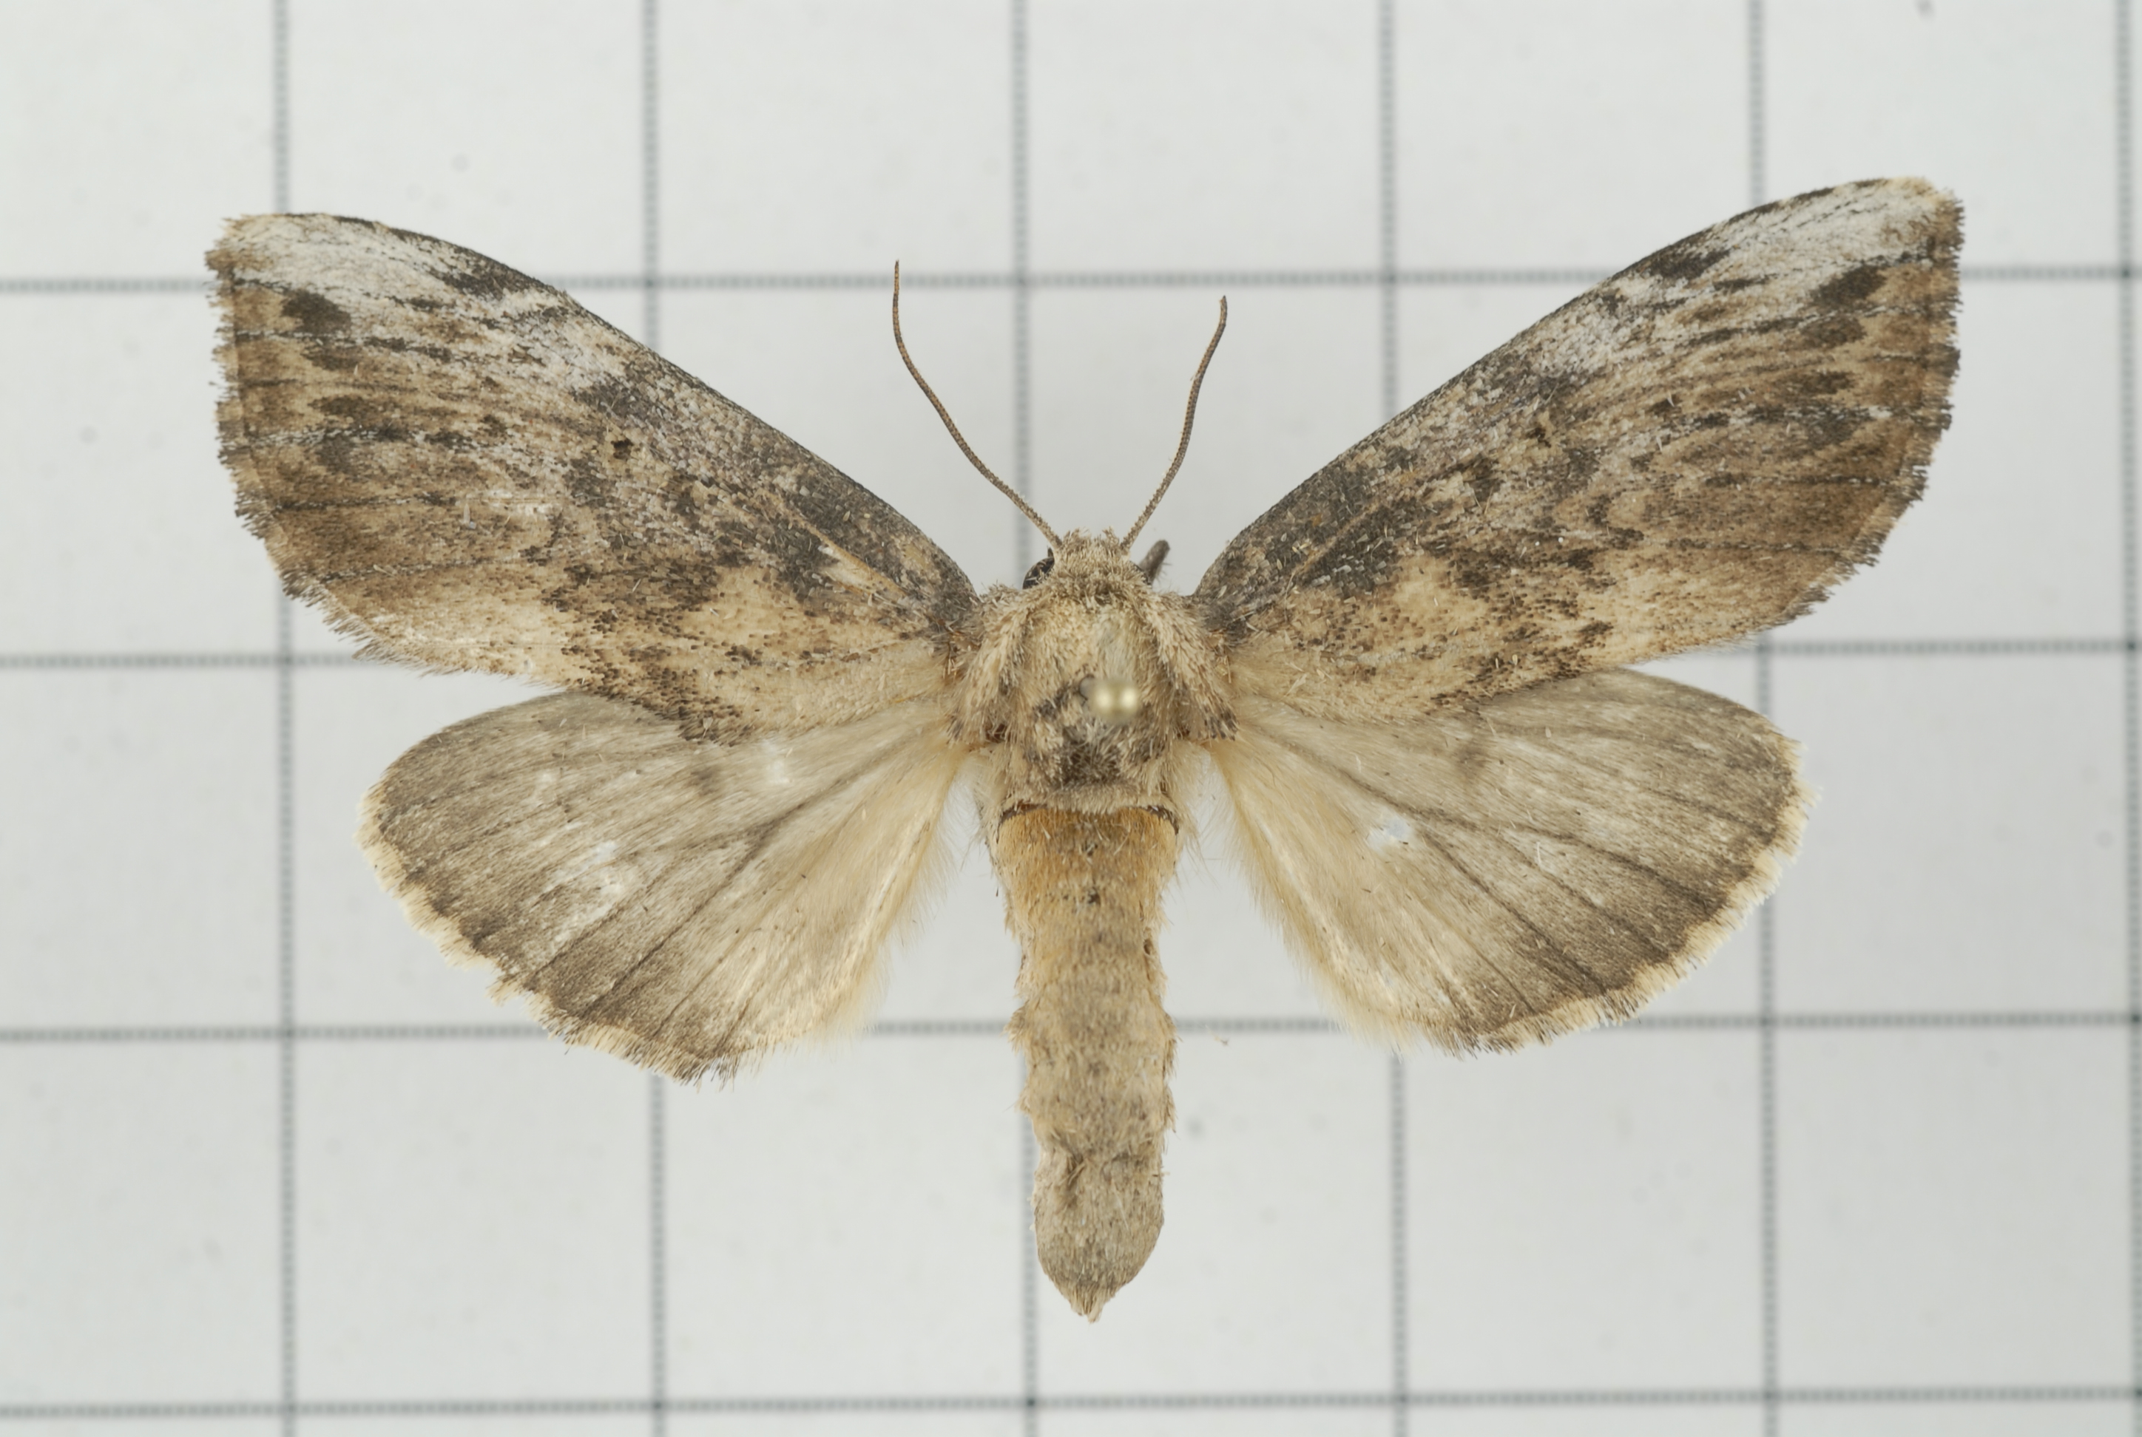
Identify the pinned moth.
Norracoides basinotata
